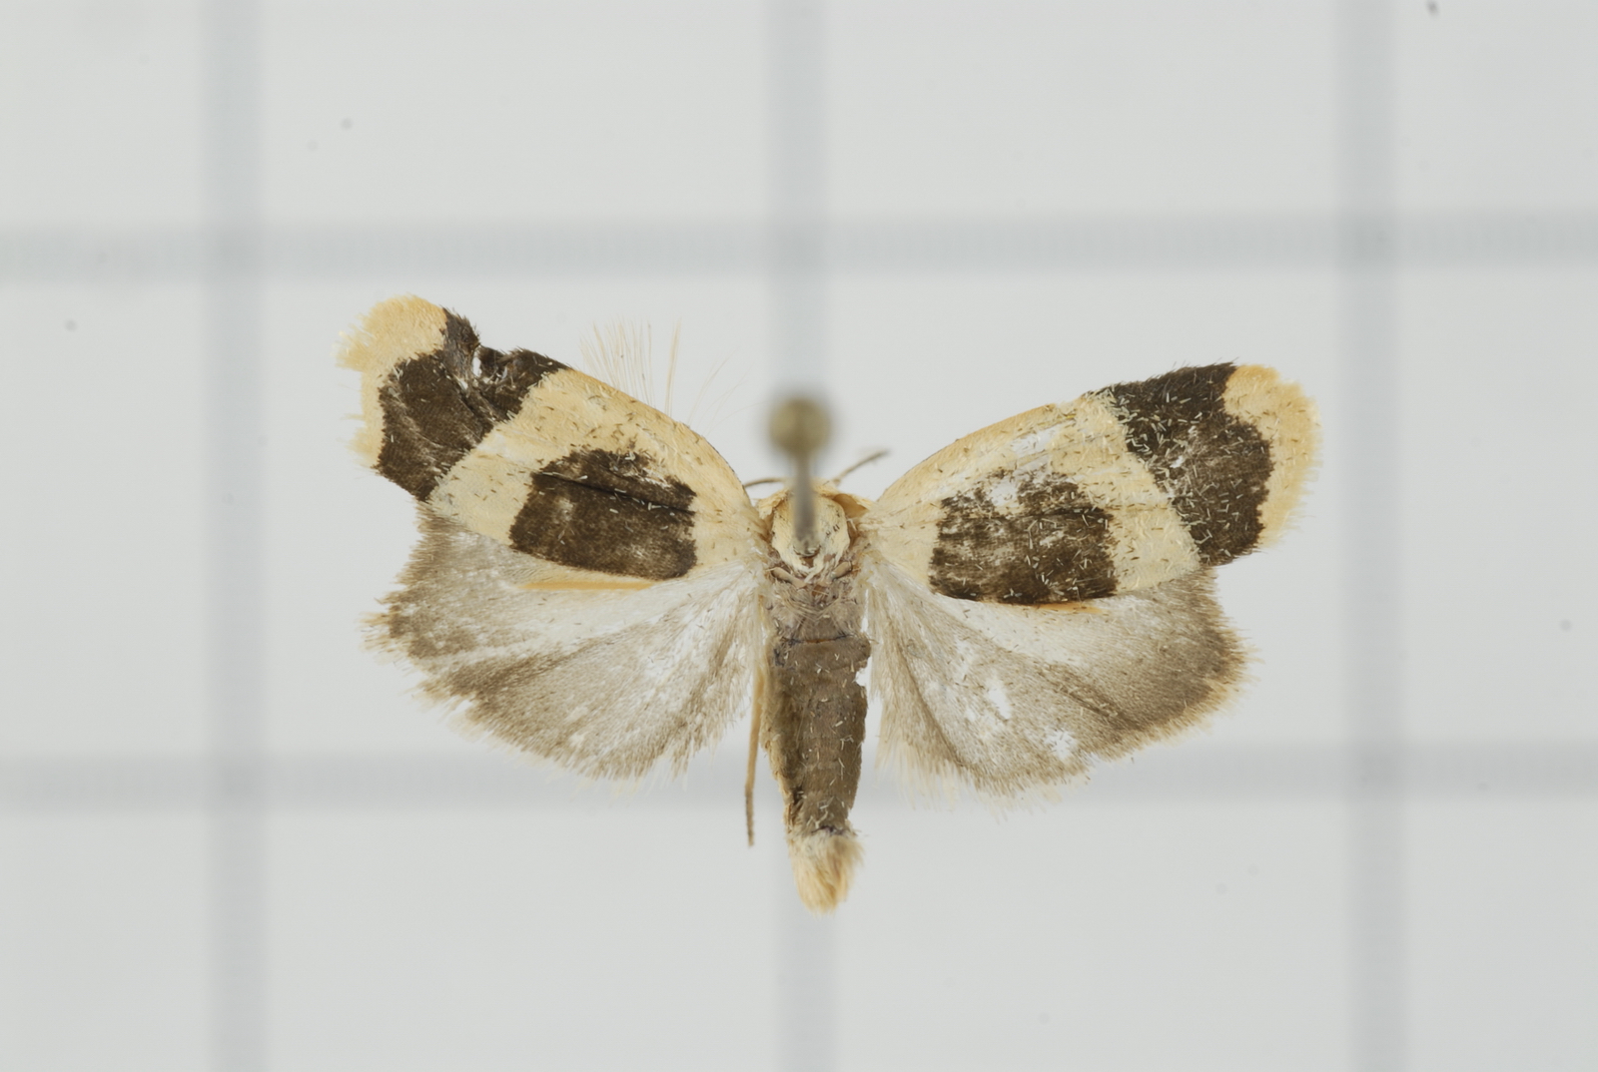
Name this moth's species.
Garudinia taioana
